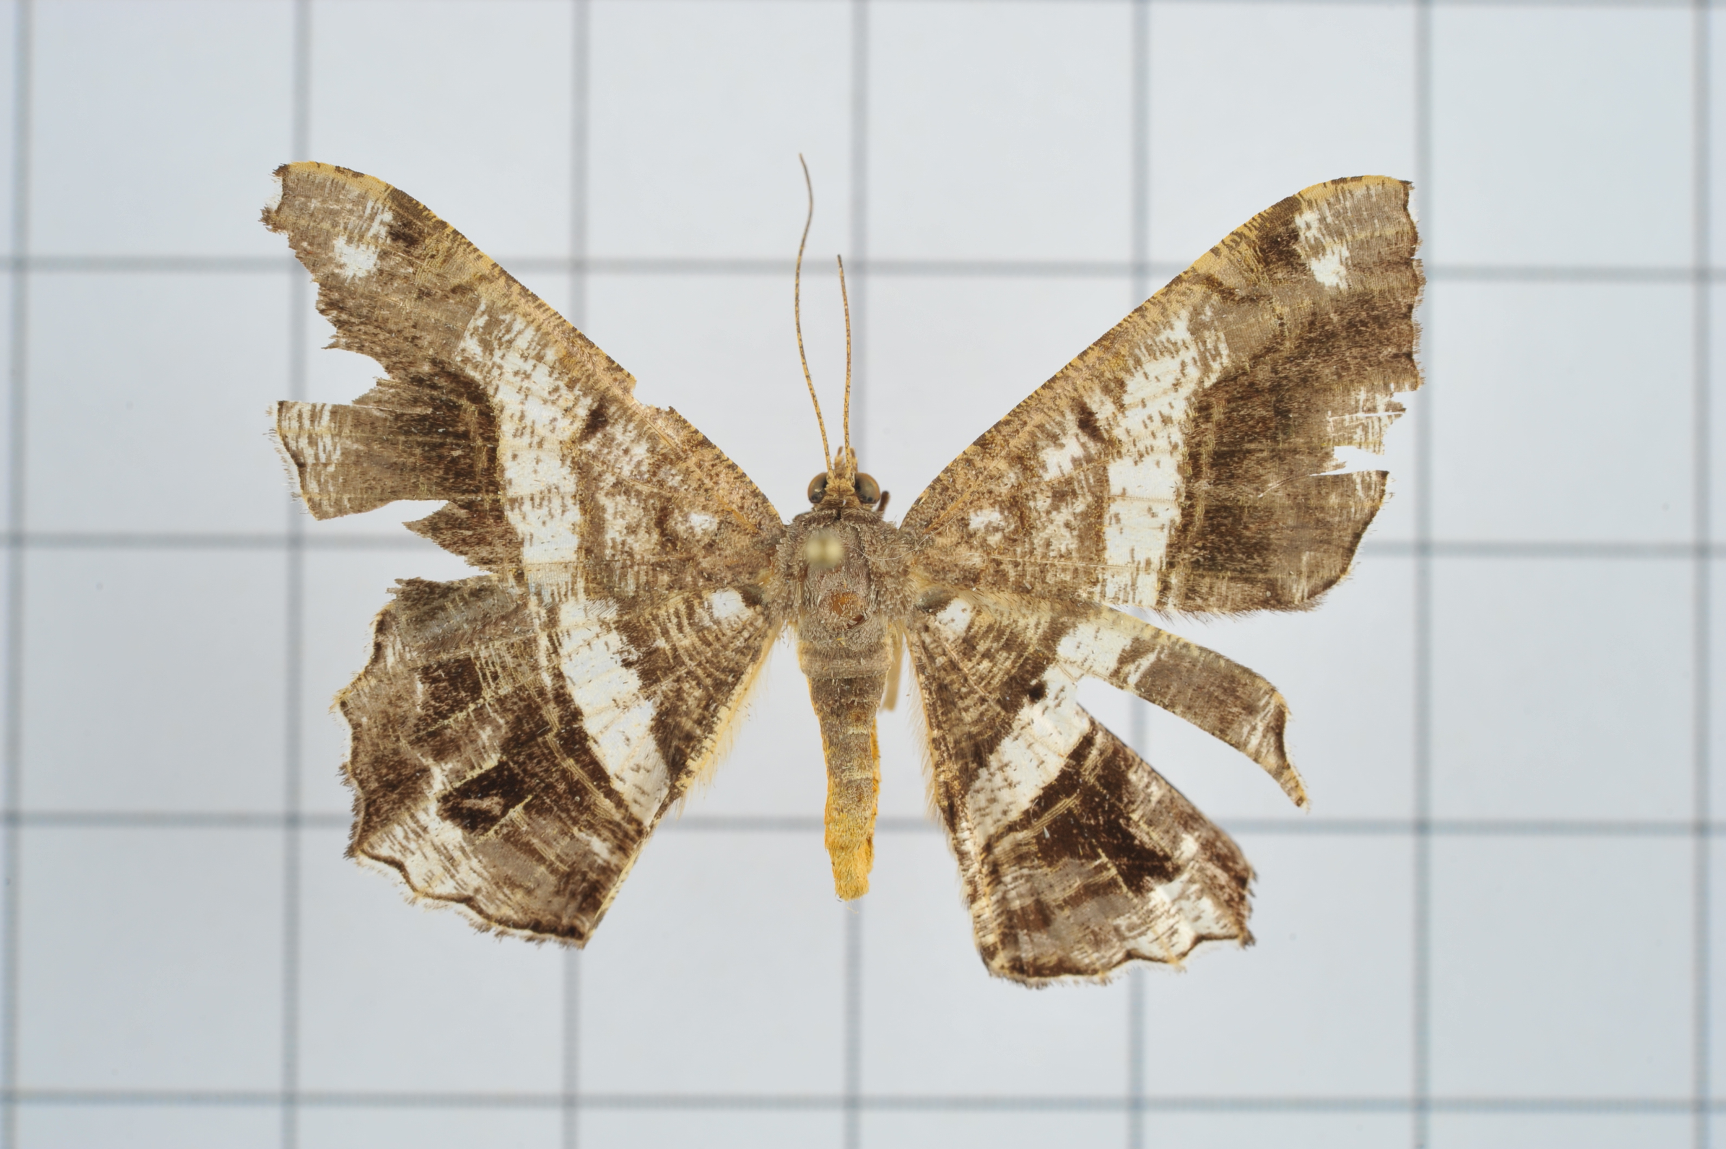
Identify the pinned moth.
Chiasmia eleonora eleonora
